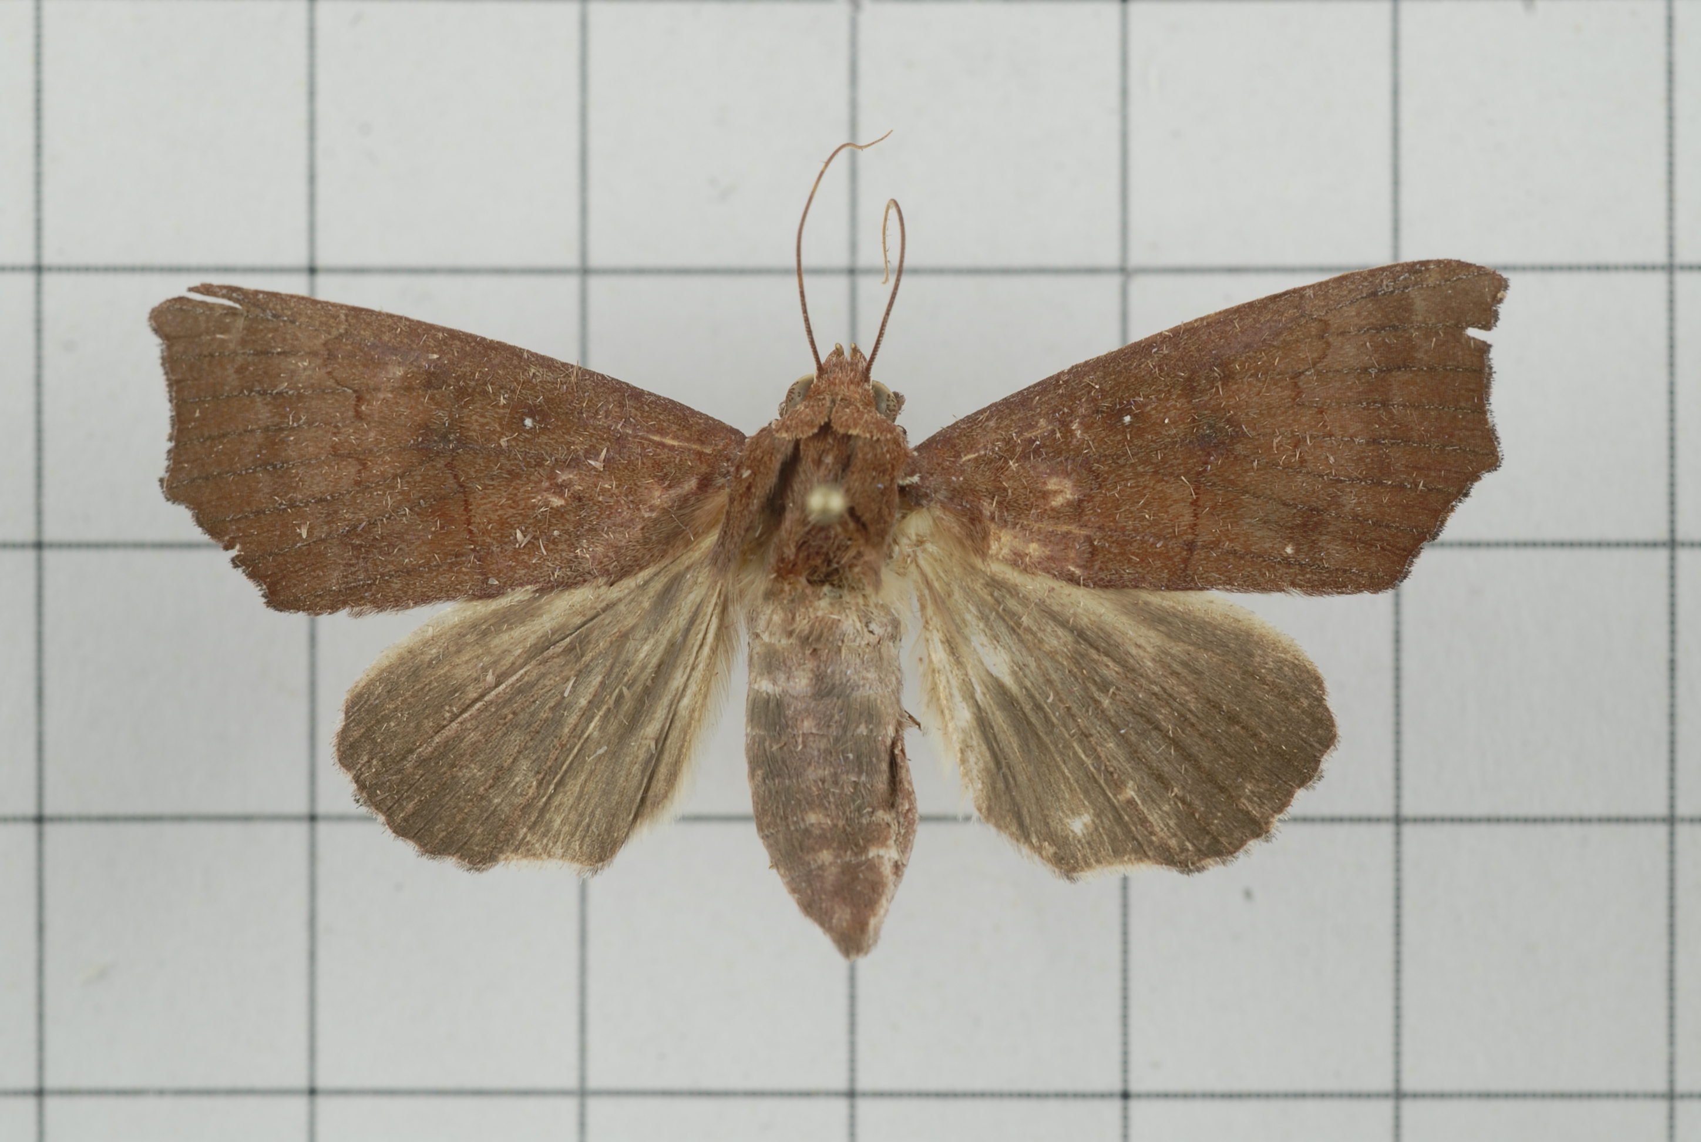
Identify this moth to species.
Rusicada privata
